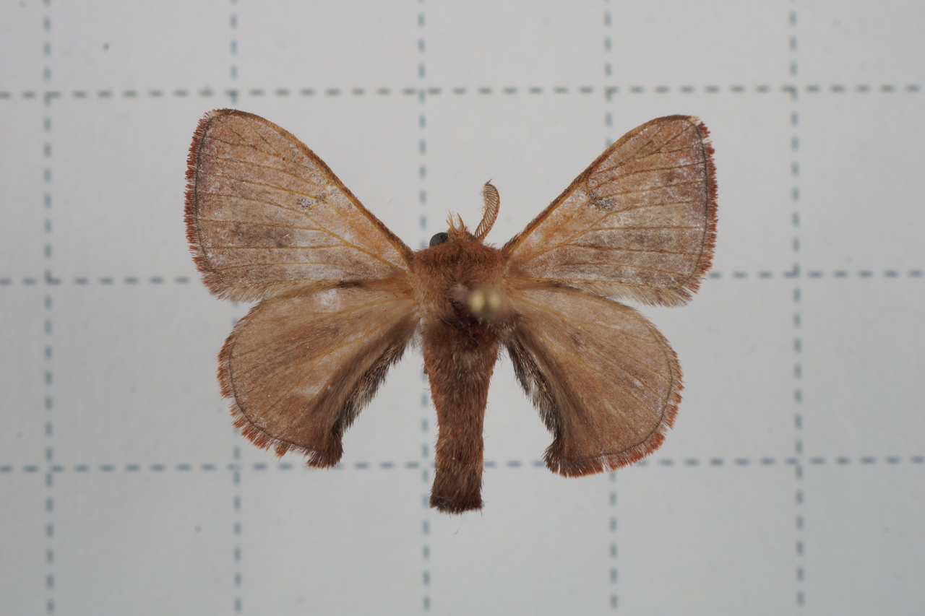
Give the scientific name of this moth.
Trilocha varians
